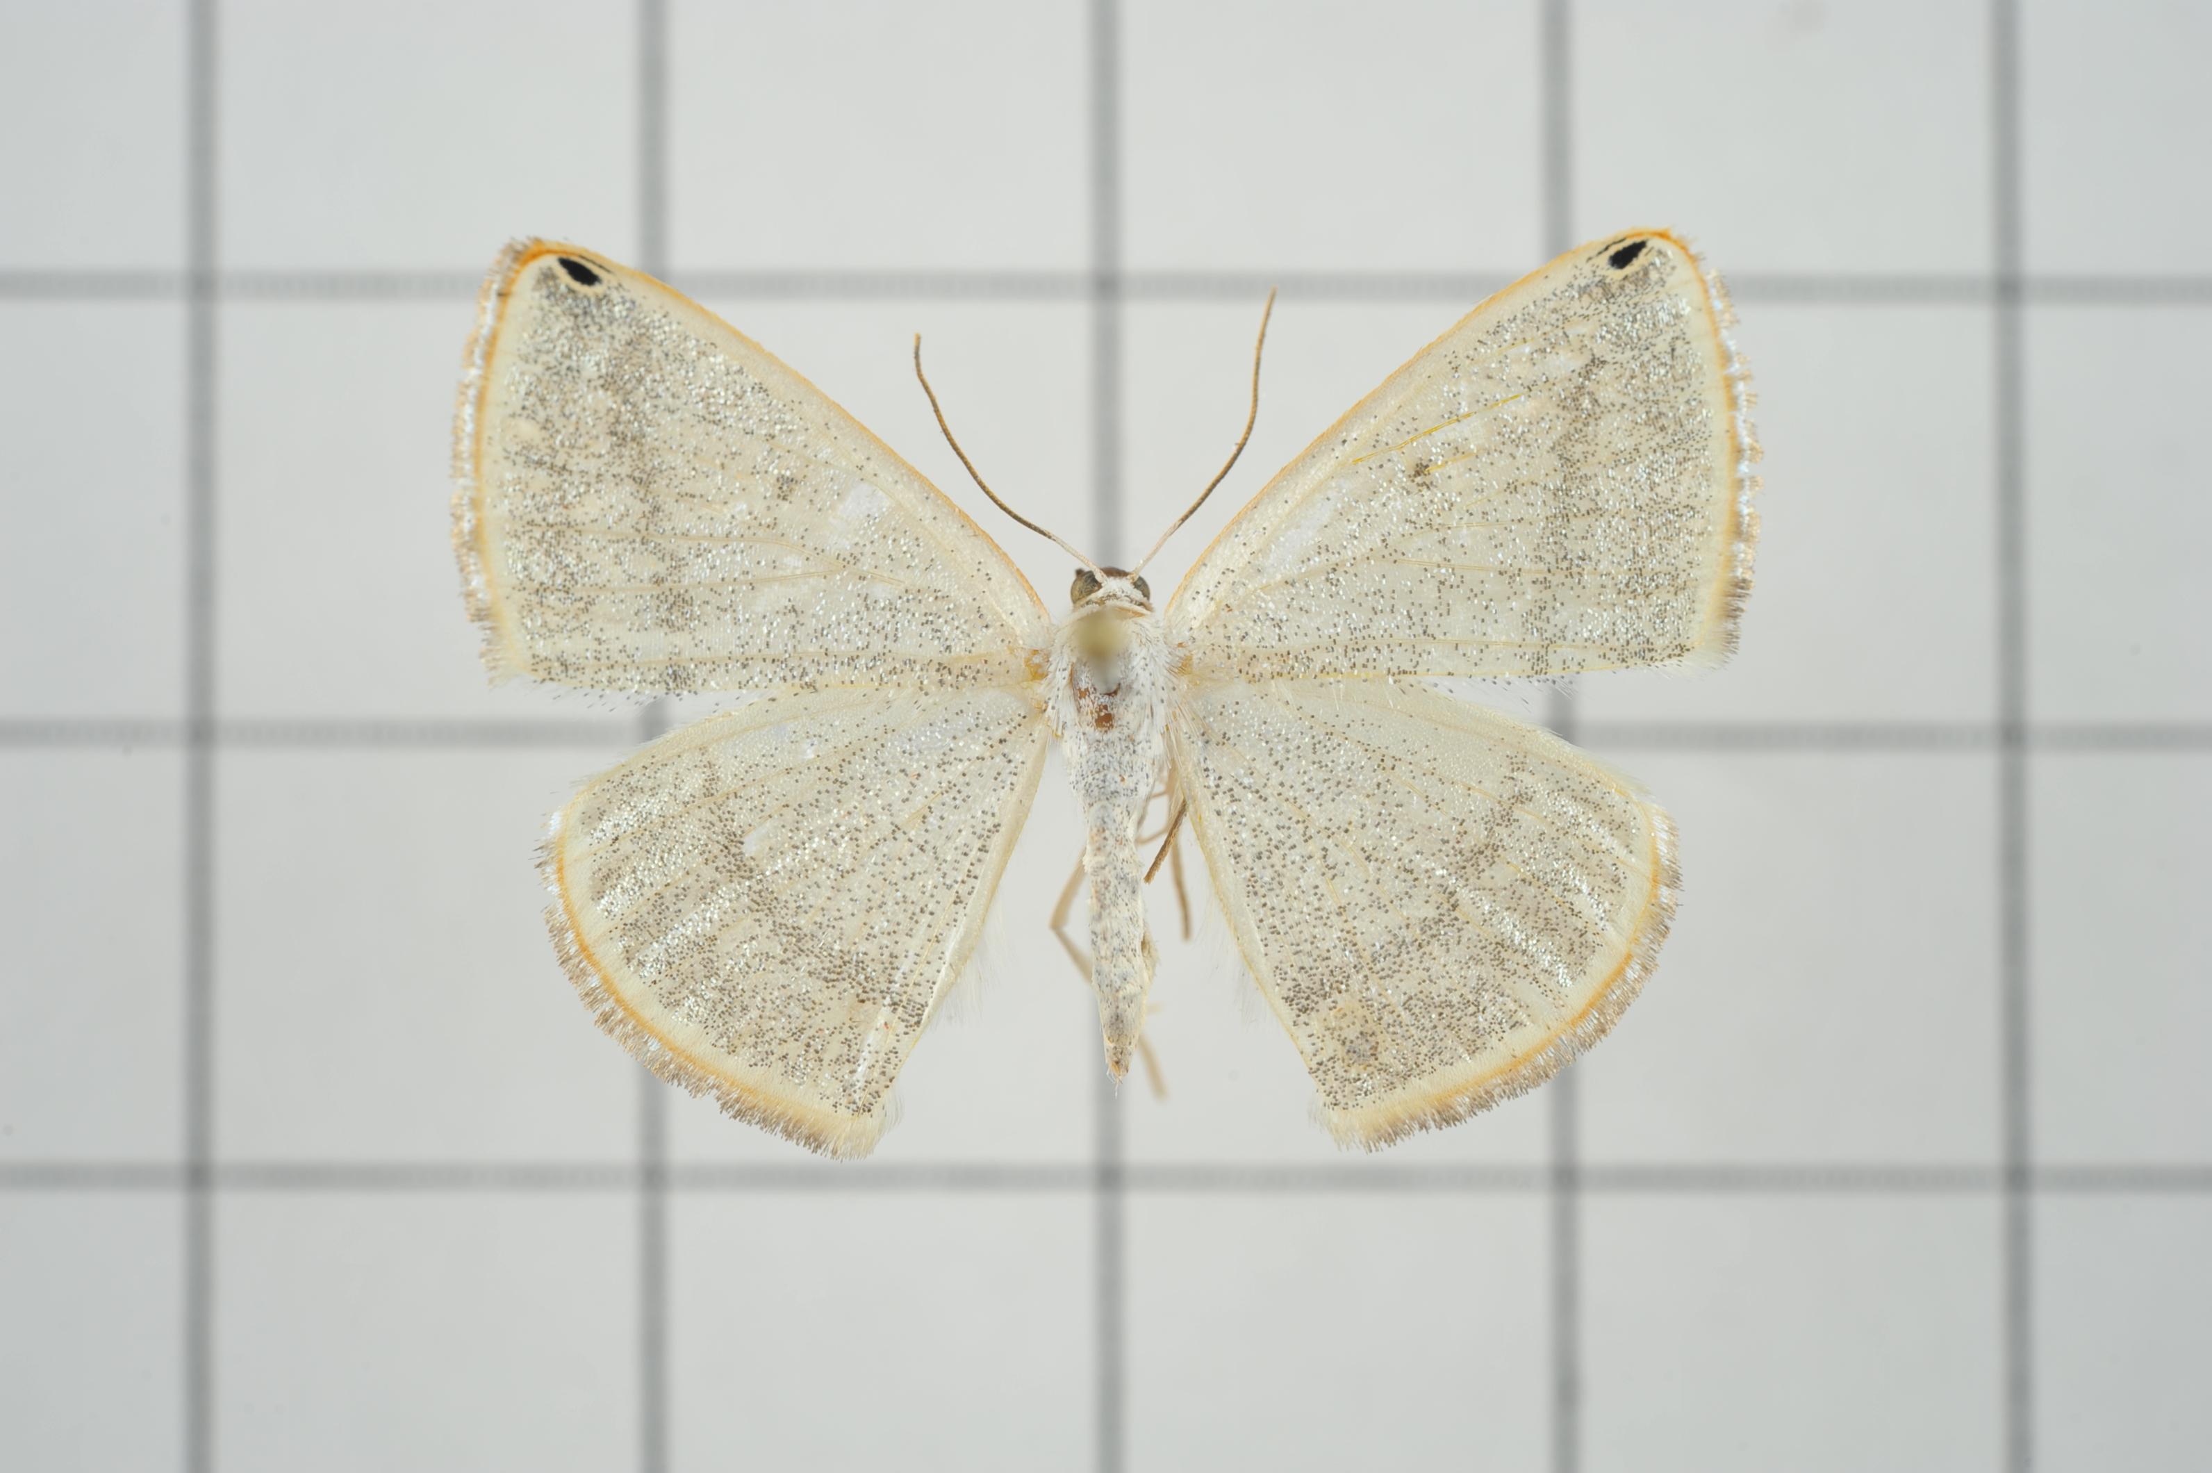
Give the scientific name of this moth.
Lomographa percnosticta
